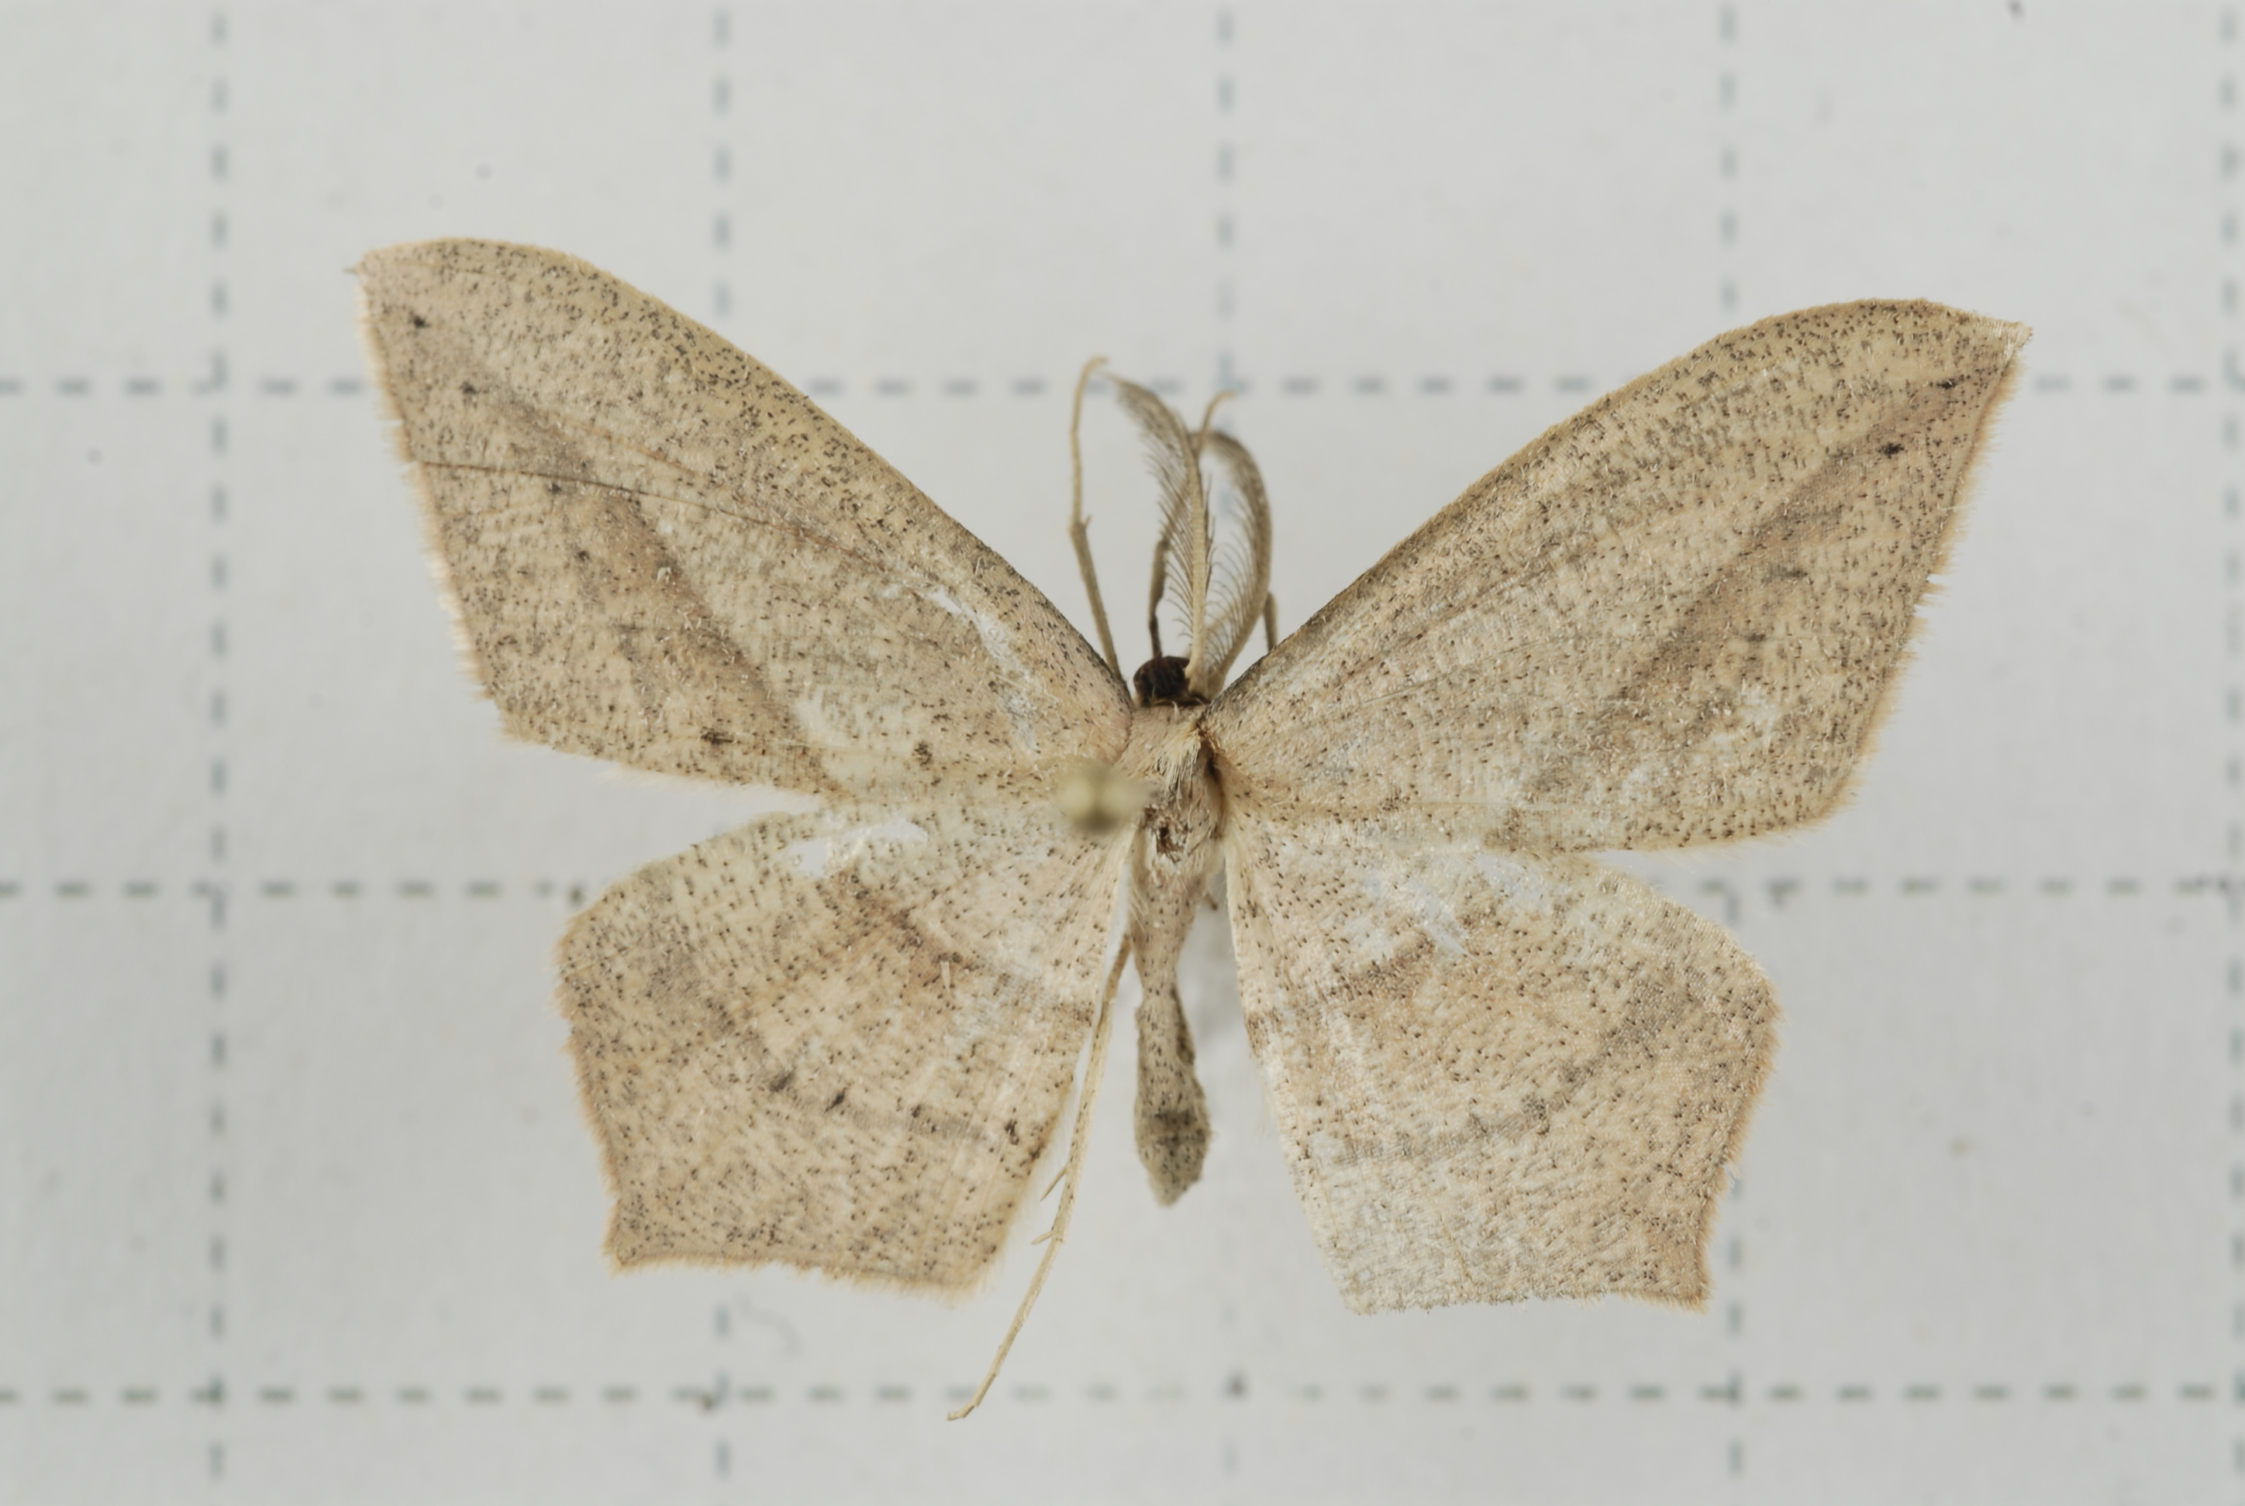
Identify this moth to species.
Timandra stueningi
